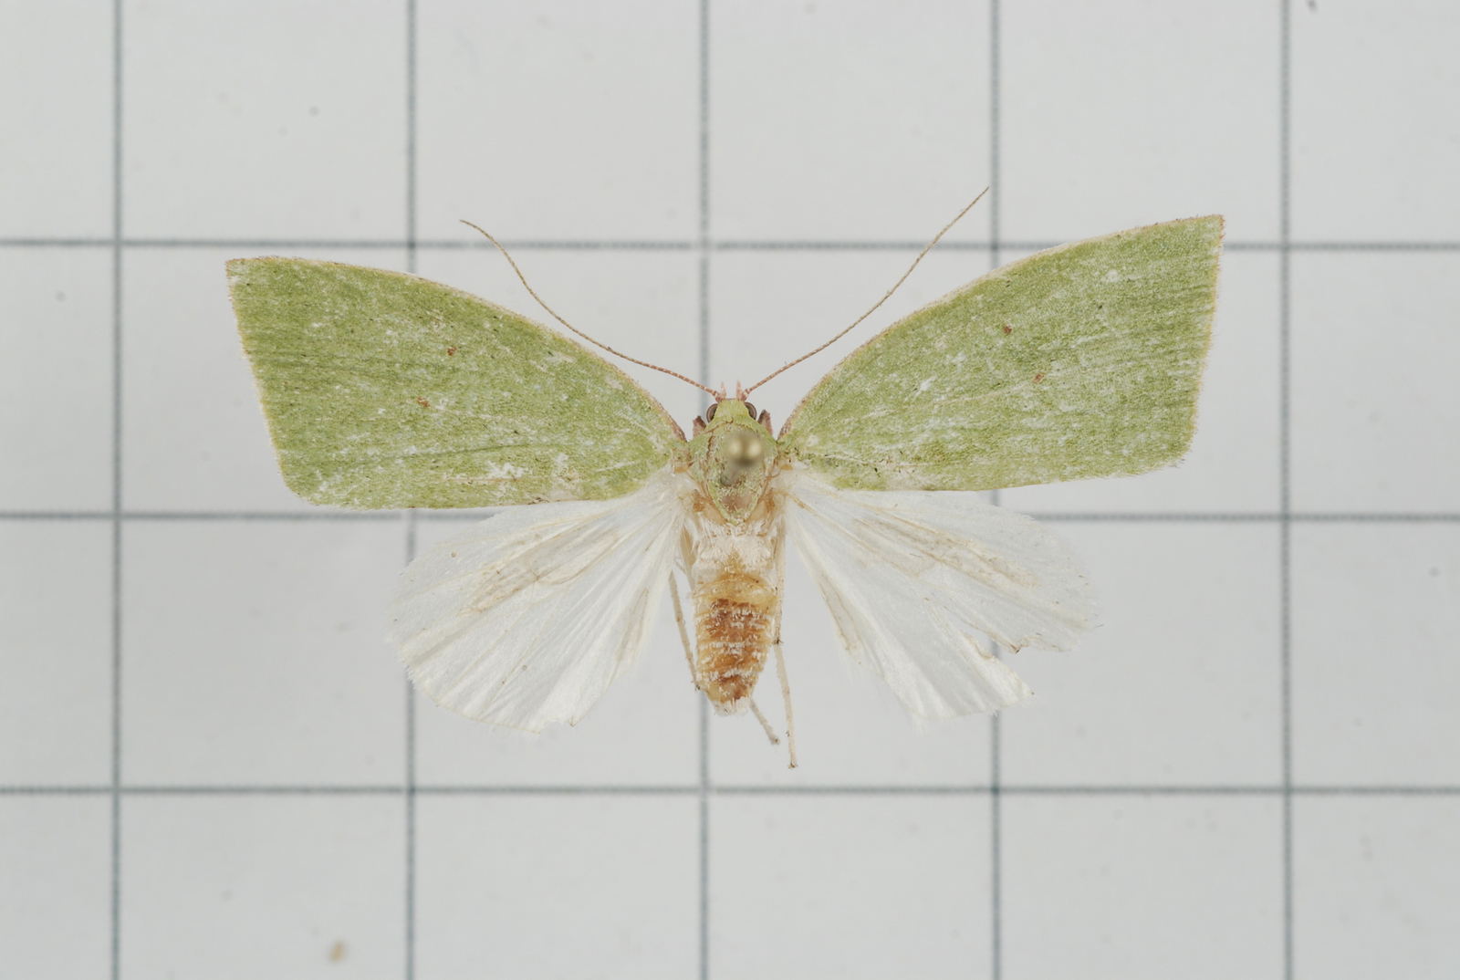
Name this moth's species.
Tyana falcata
